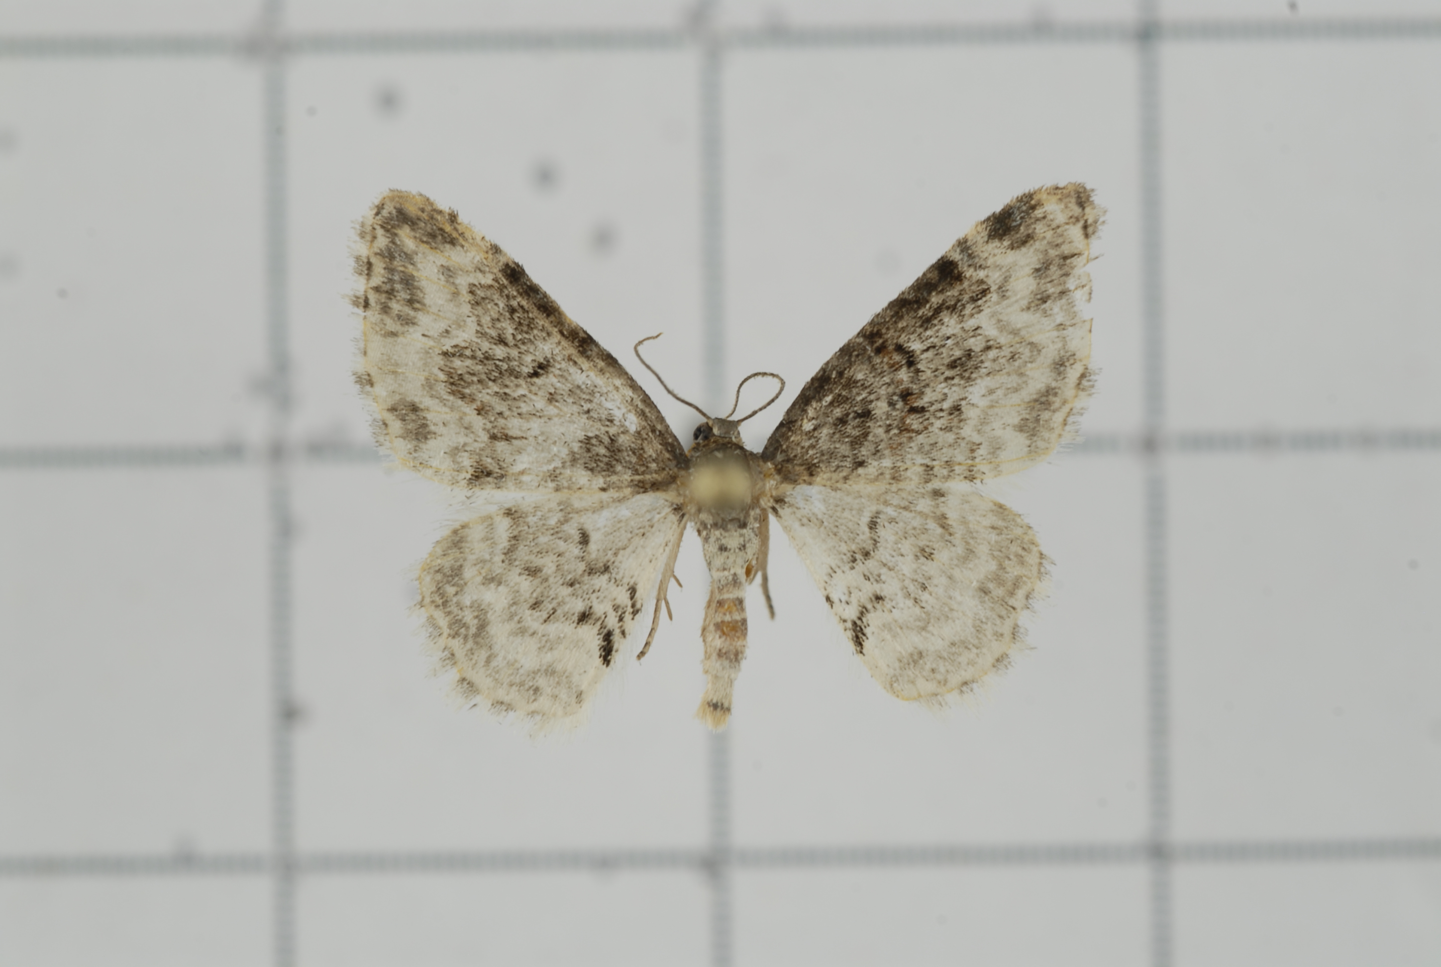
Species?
Hydrelia enisaria
